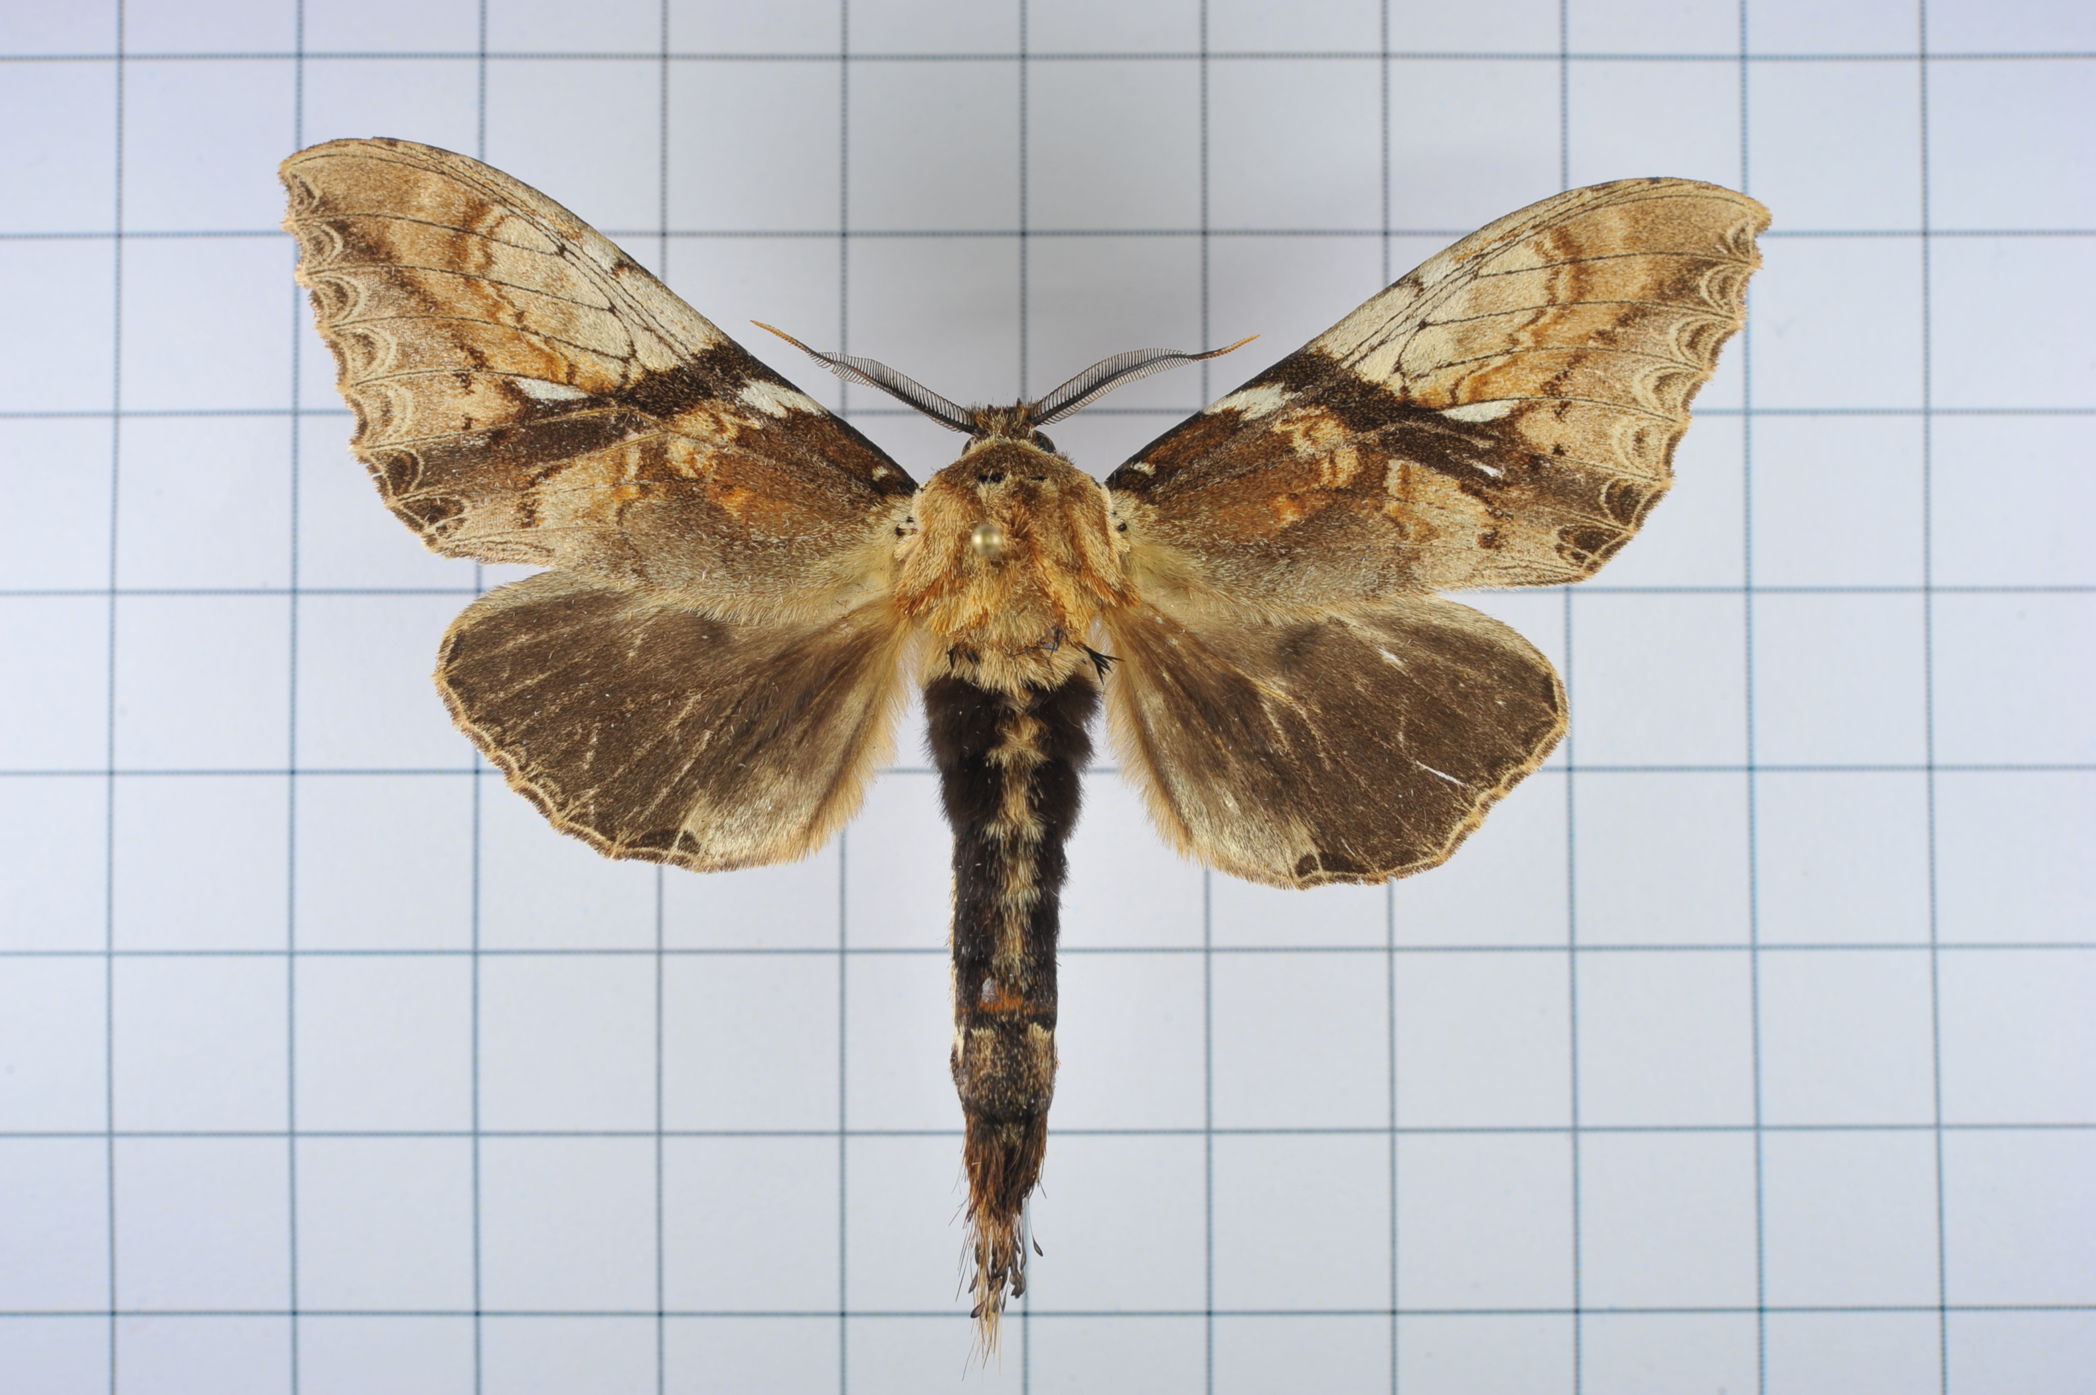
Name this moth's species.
Dudusa nobilis
